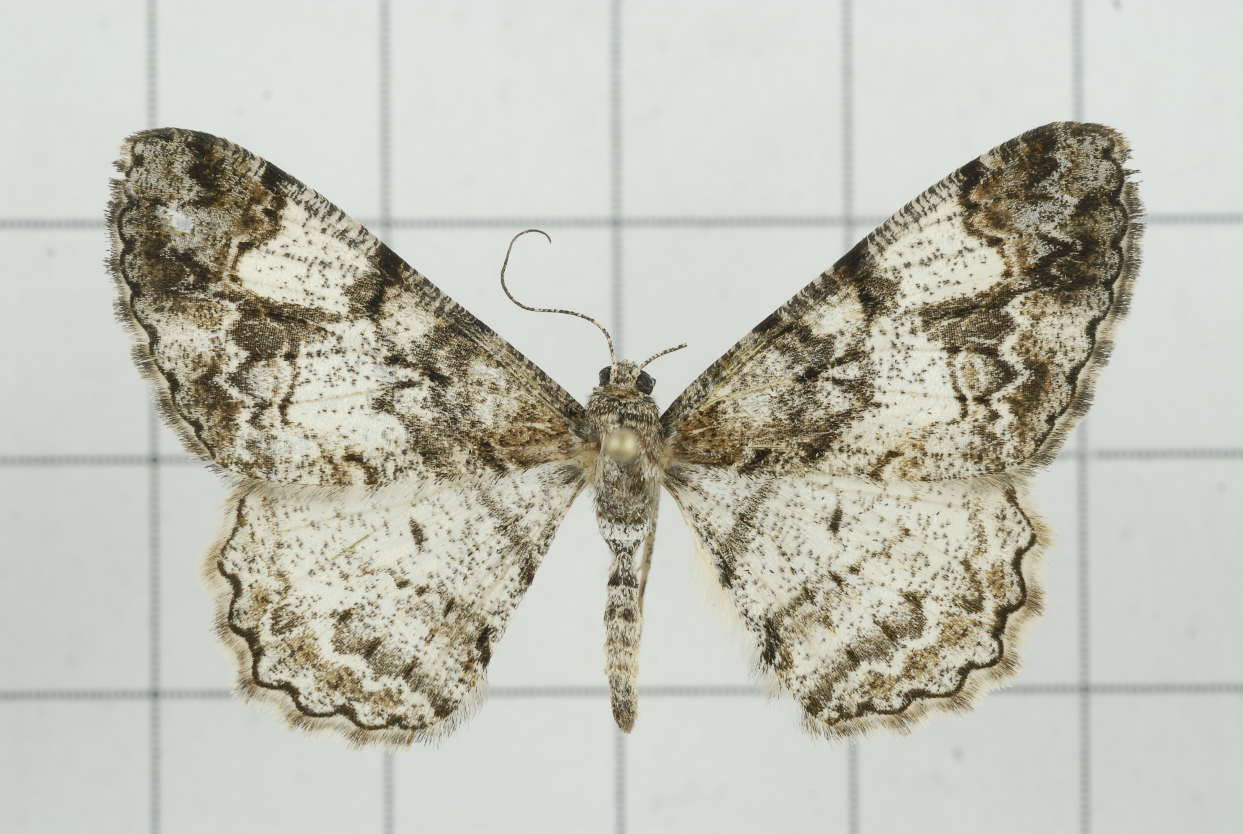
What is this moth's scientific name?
Alcis admissaria undularia
